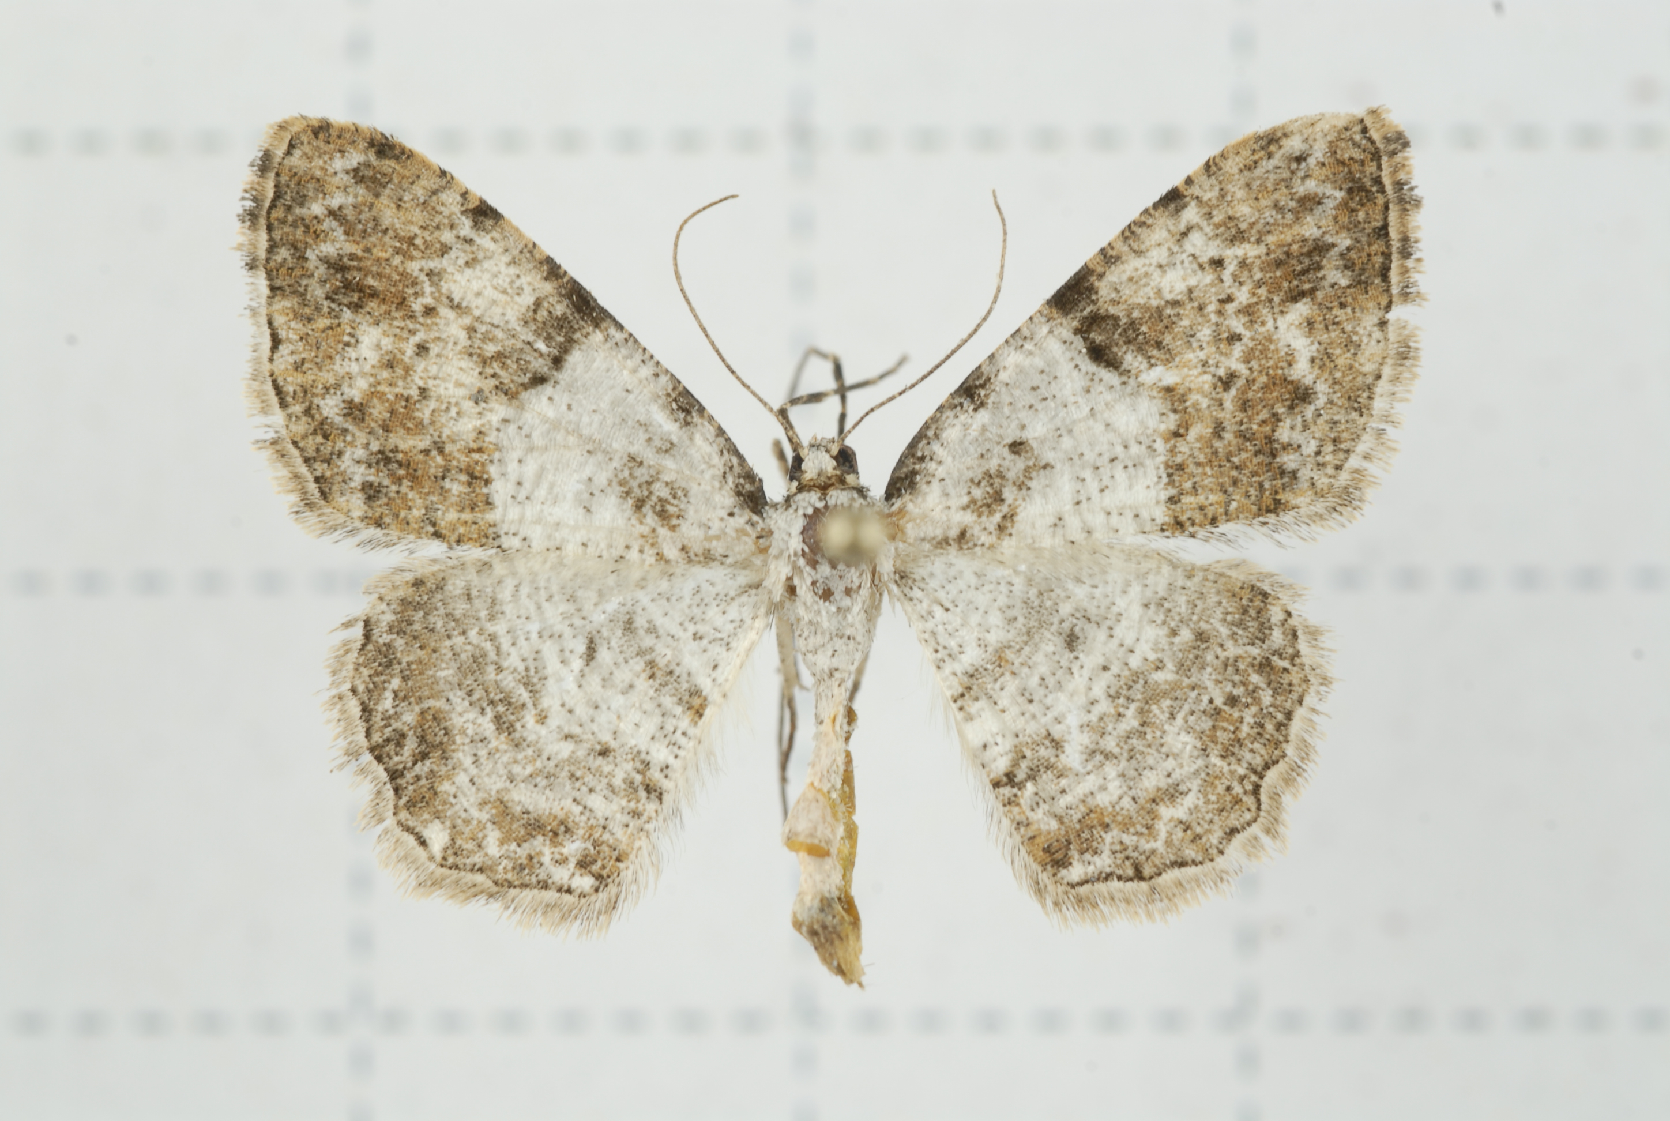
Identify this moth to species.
Psilalcis albibasis
